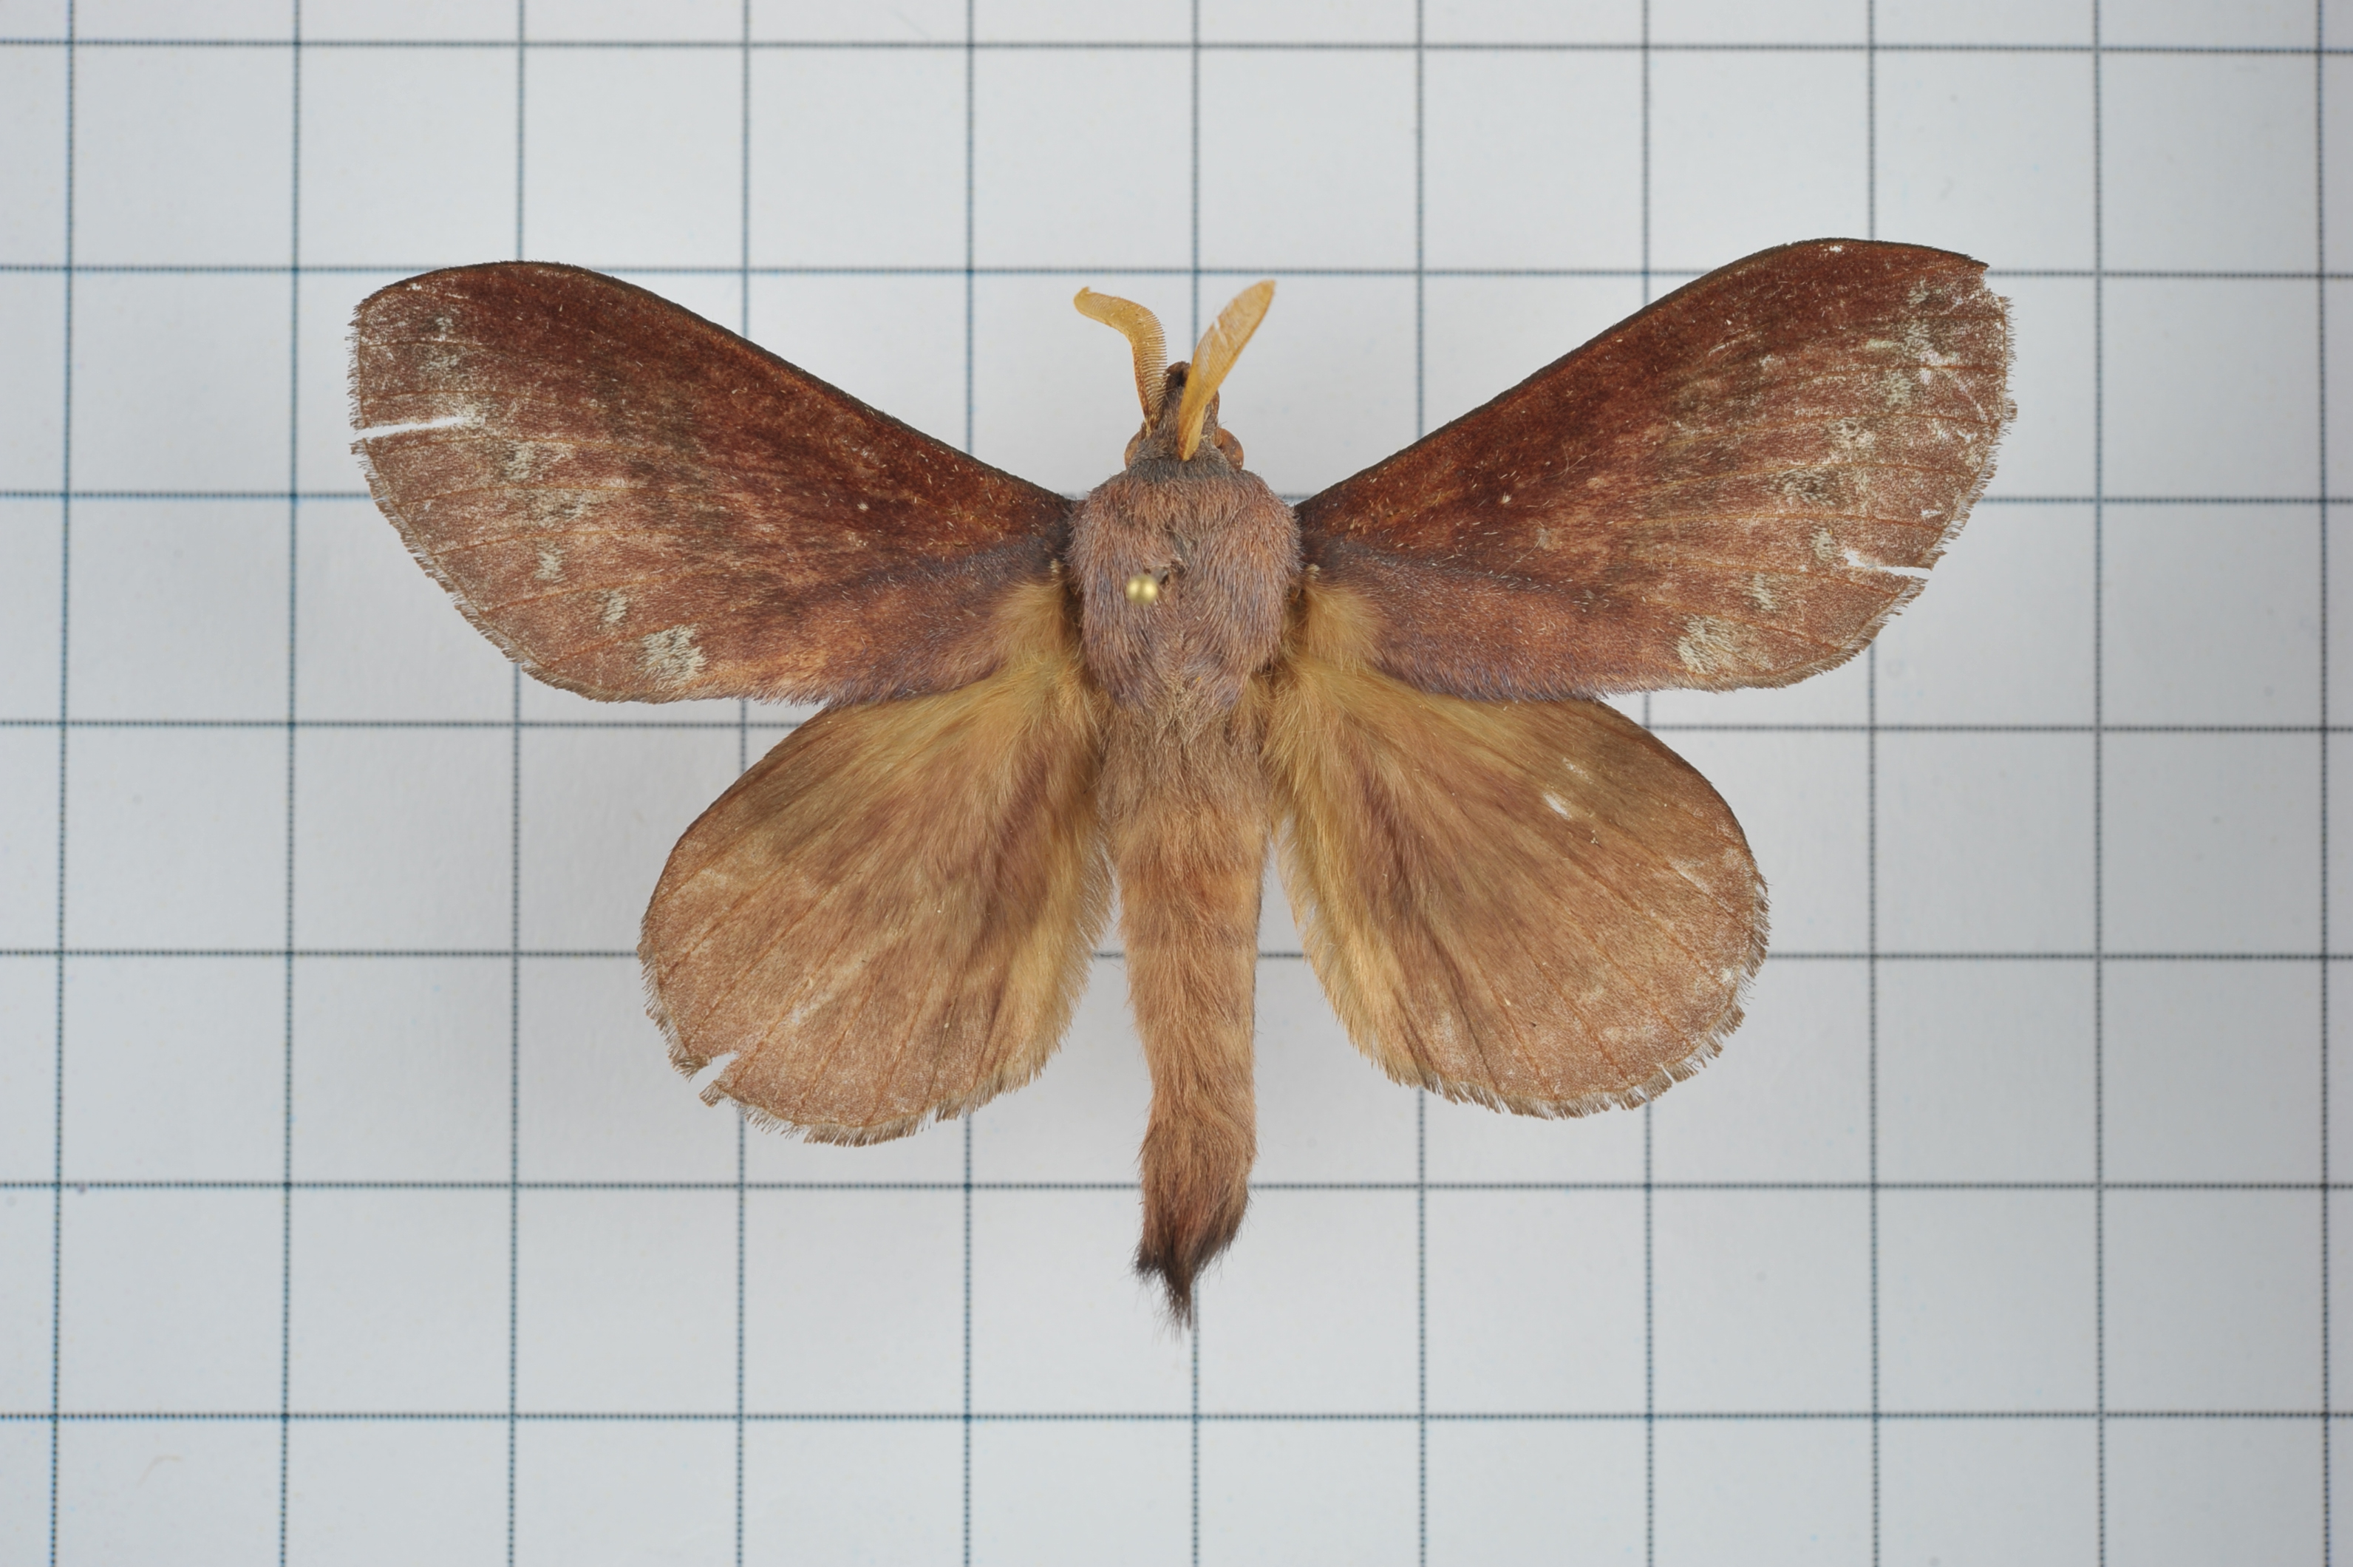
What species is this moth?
Kunugia brunnea
